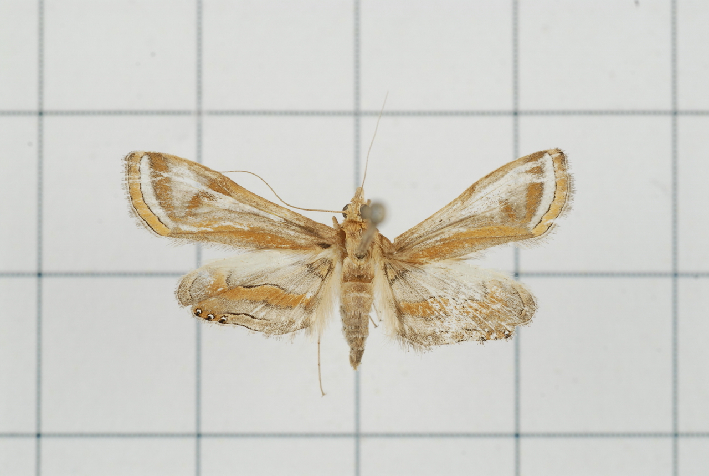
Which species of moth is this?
Eoophyla gibbosalis
